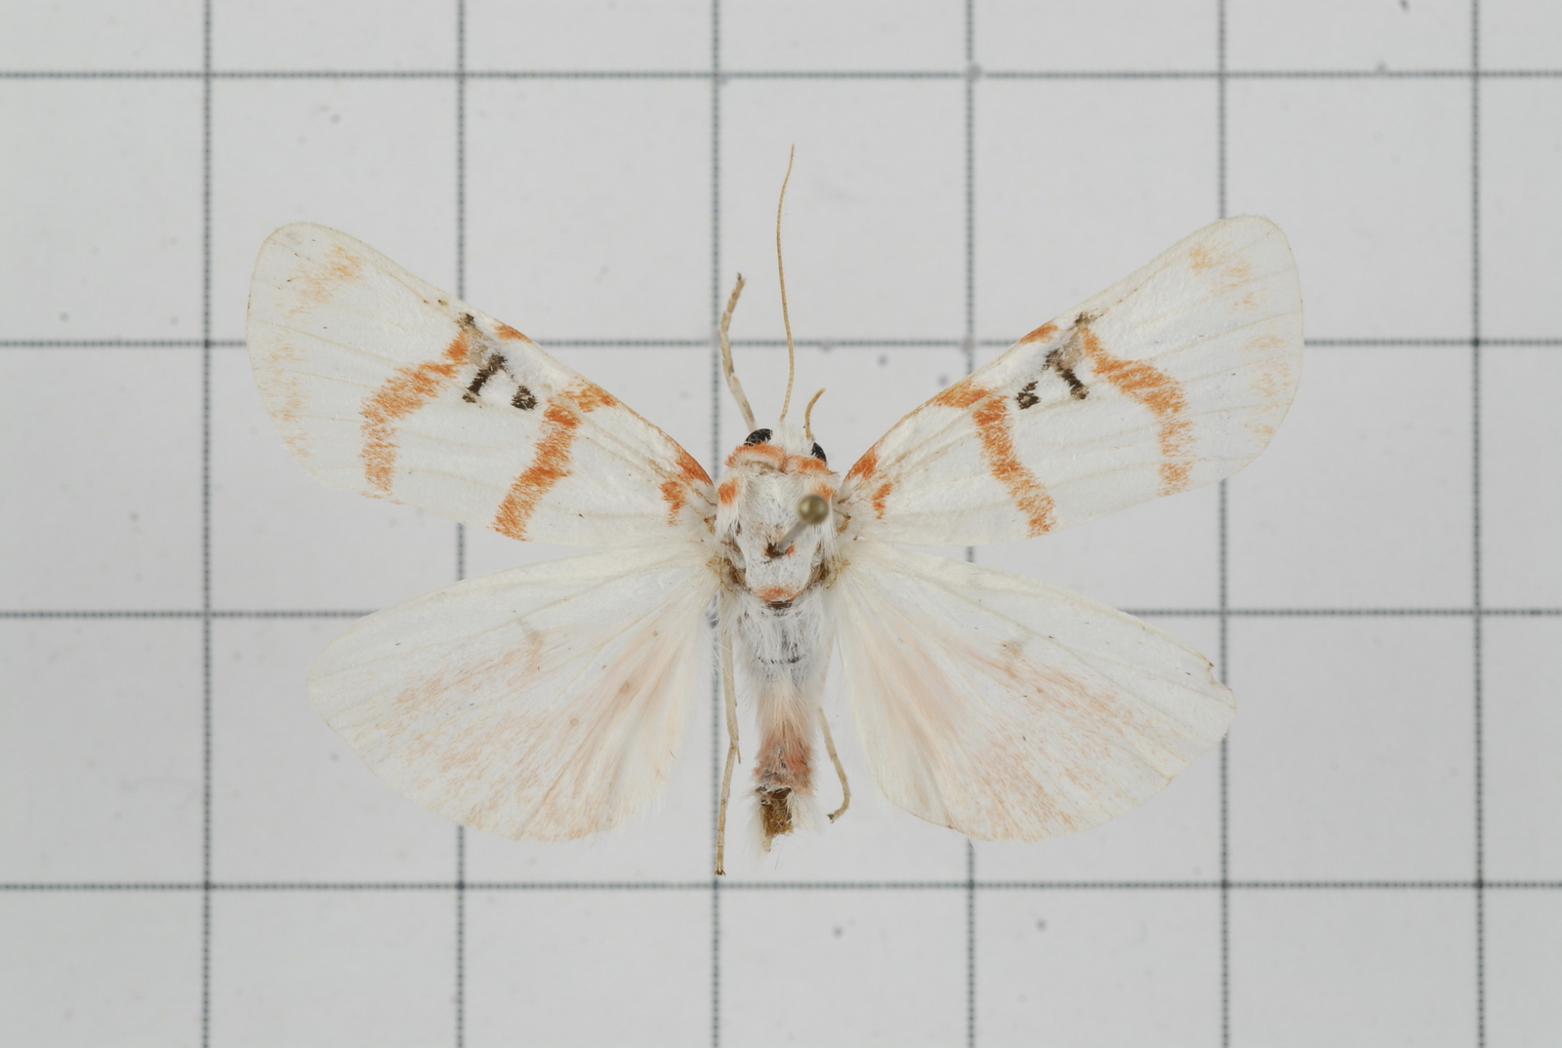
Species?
Cyana subalba
